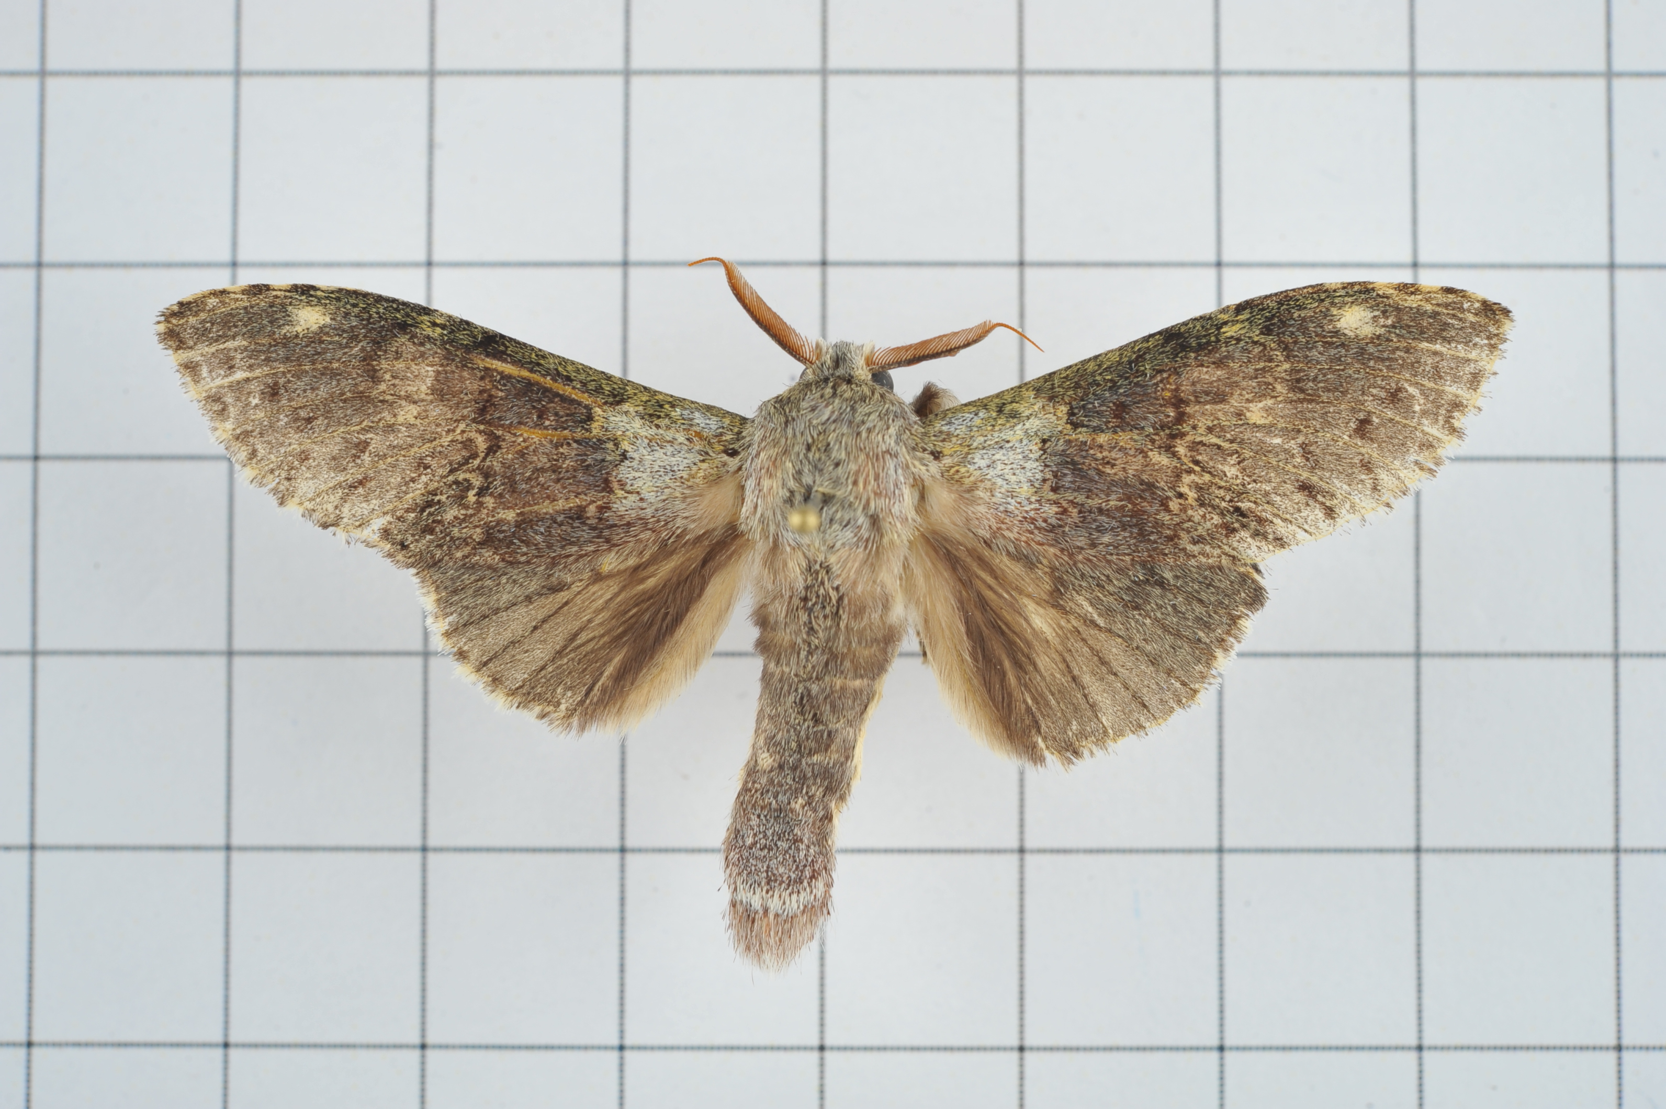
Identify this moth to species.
Stauropus teikichiana teikichiana
